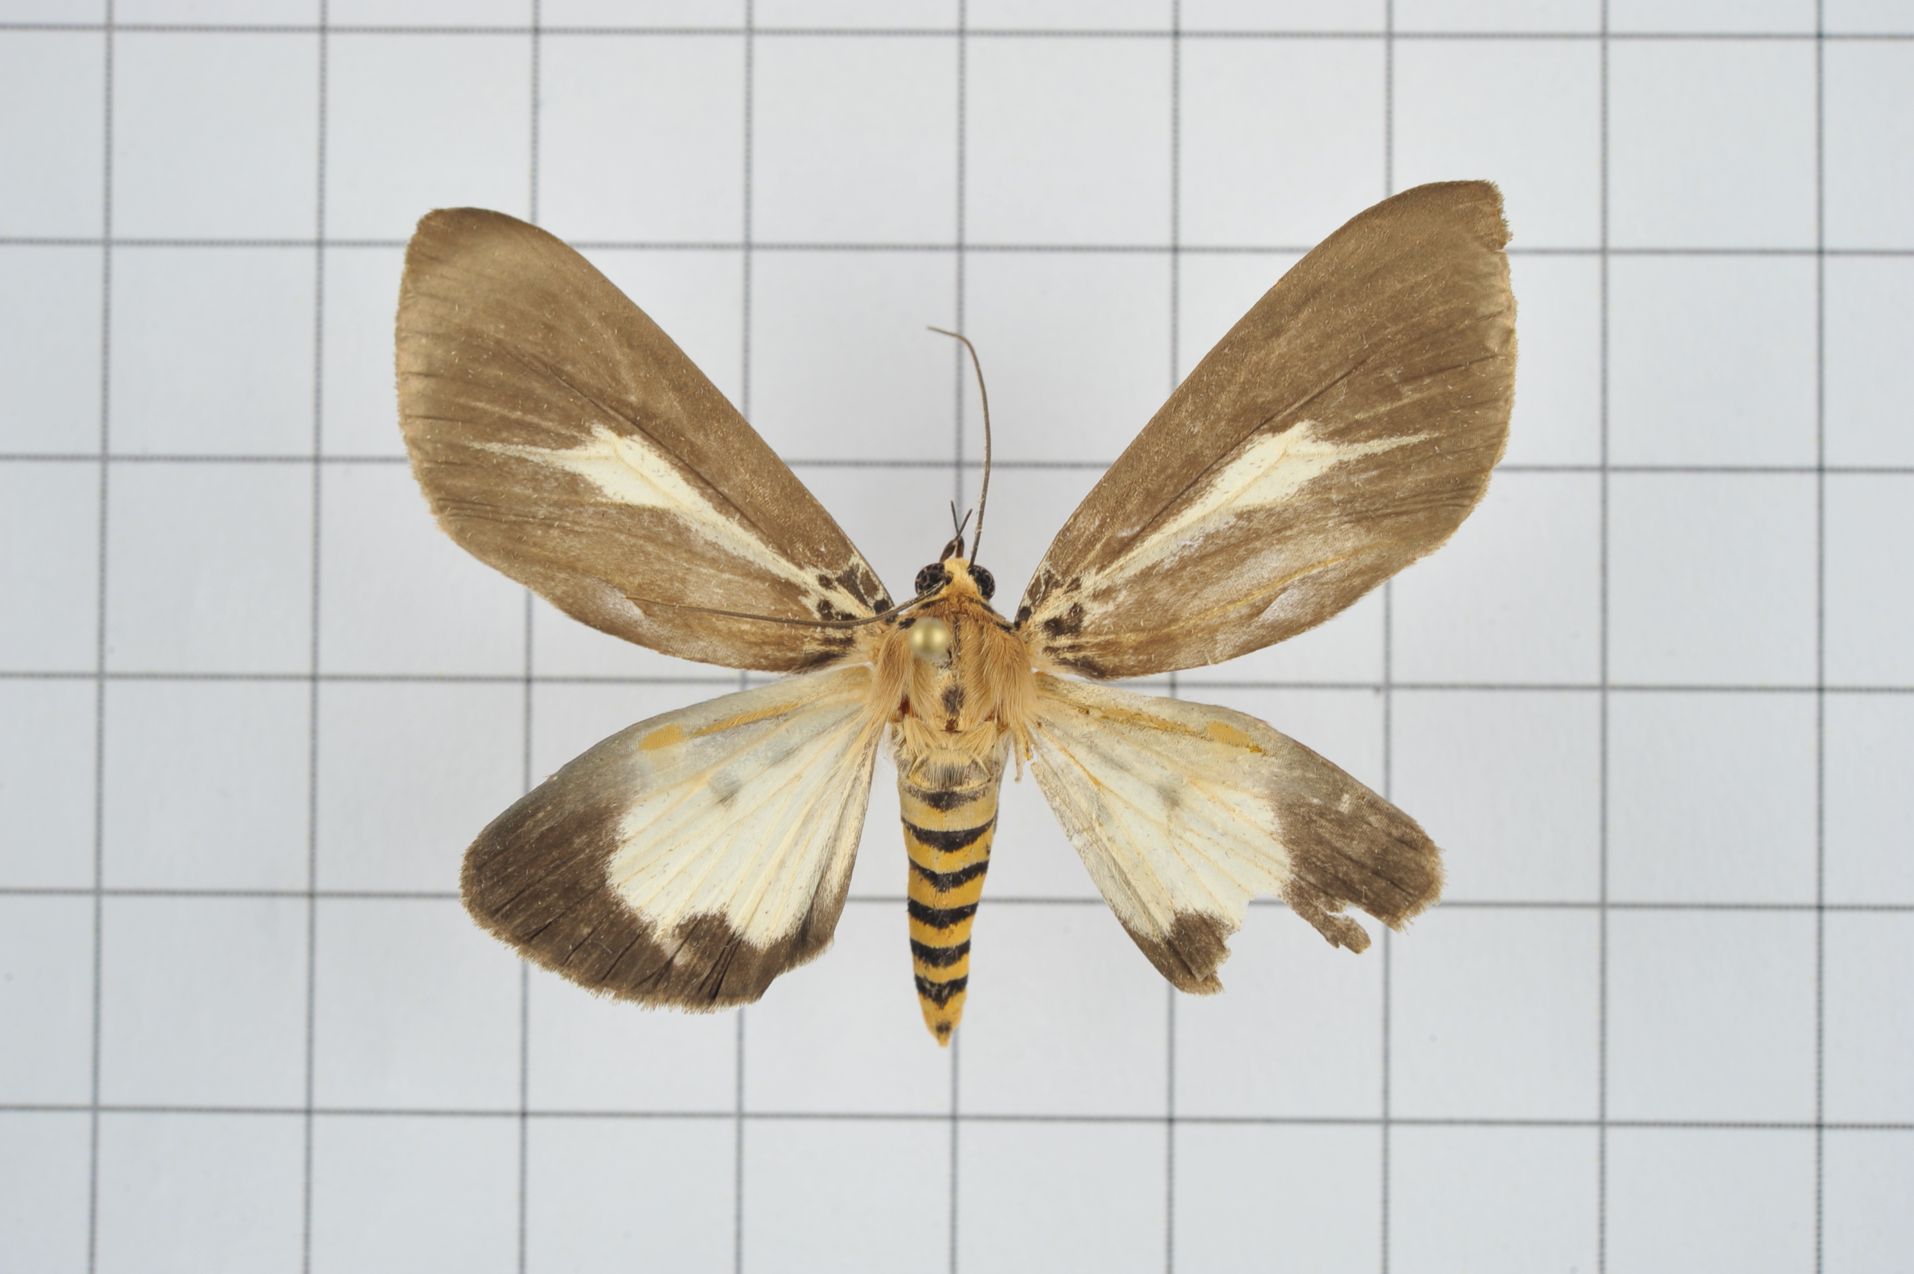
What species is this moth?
Asota heliconia zebrina
